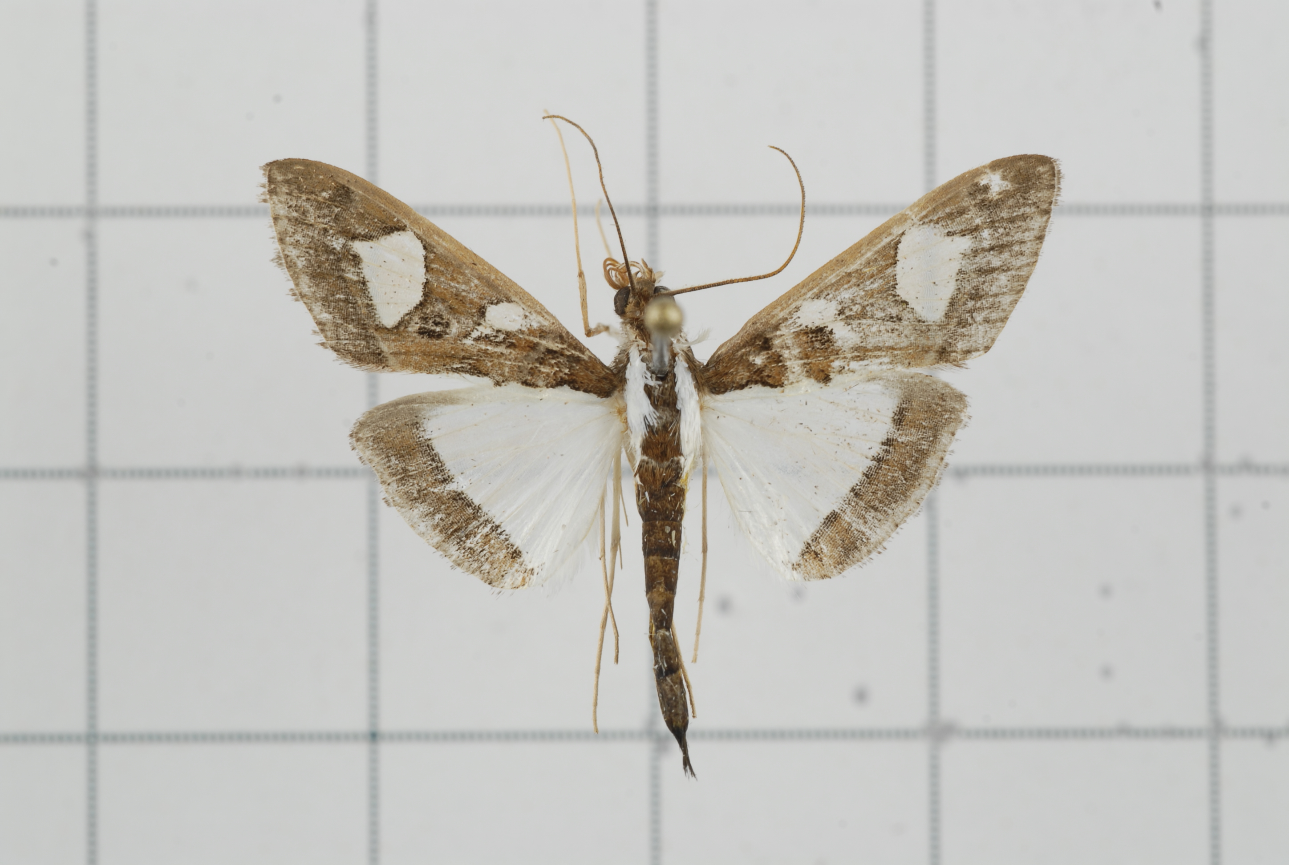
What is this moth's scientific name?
Glyphodes bivitralis
